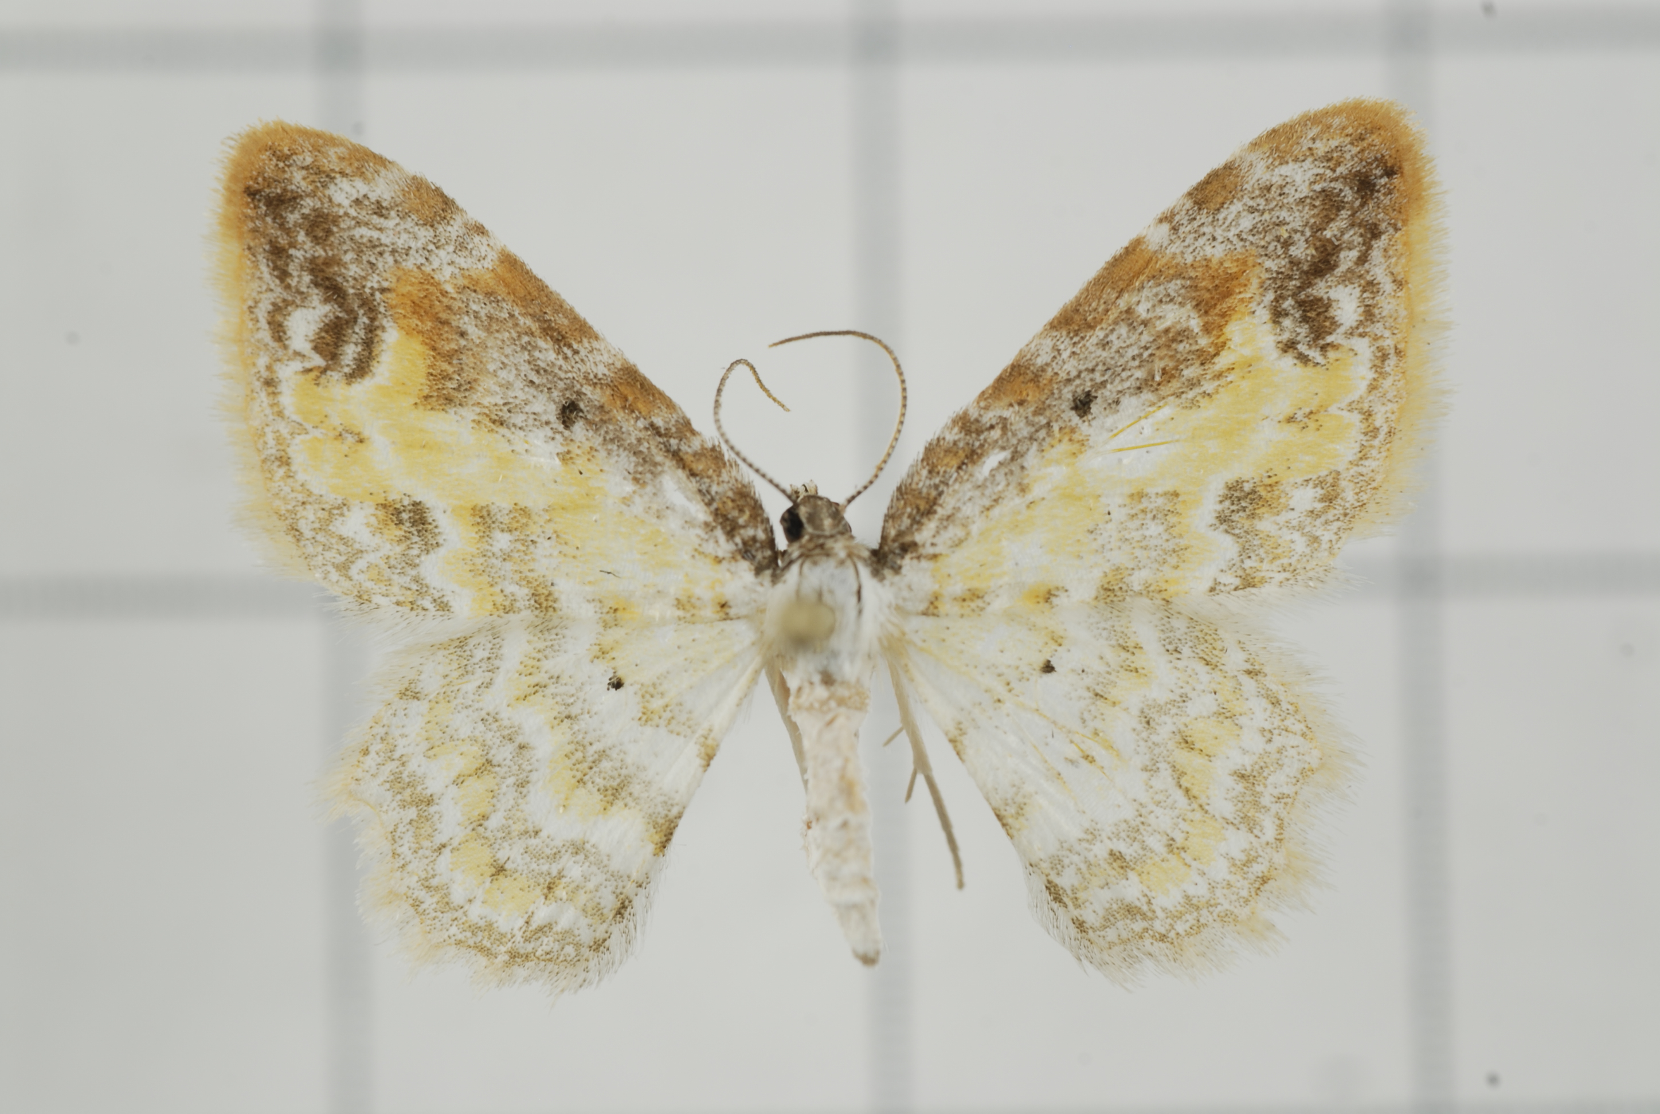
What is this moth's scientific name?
Acolutha pictaria imbecilla
